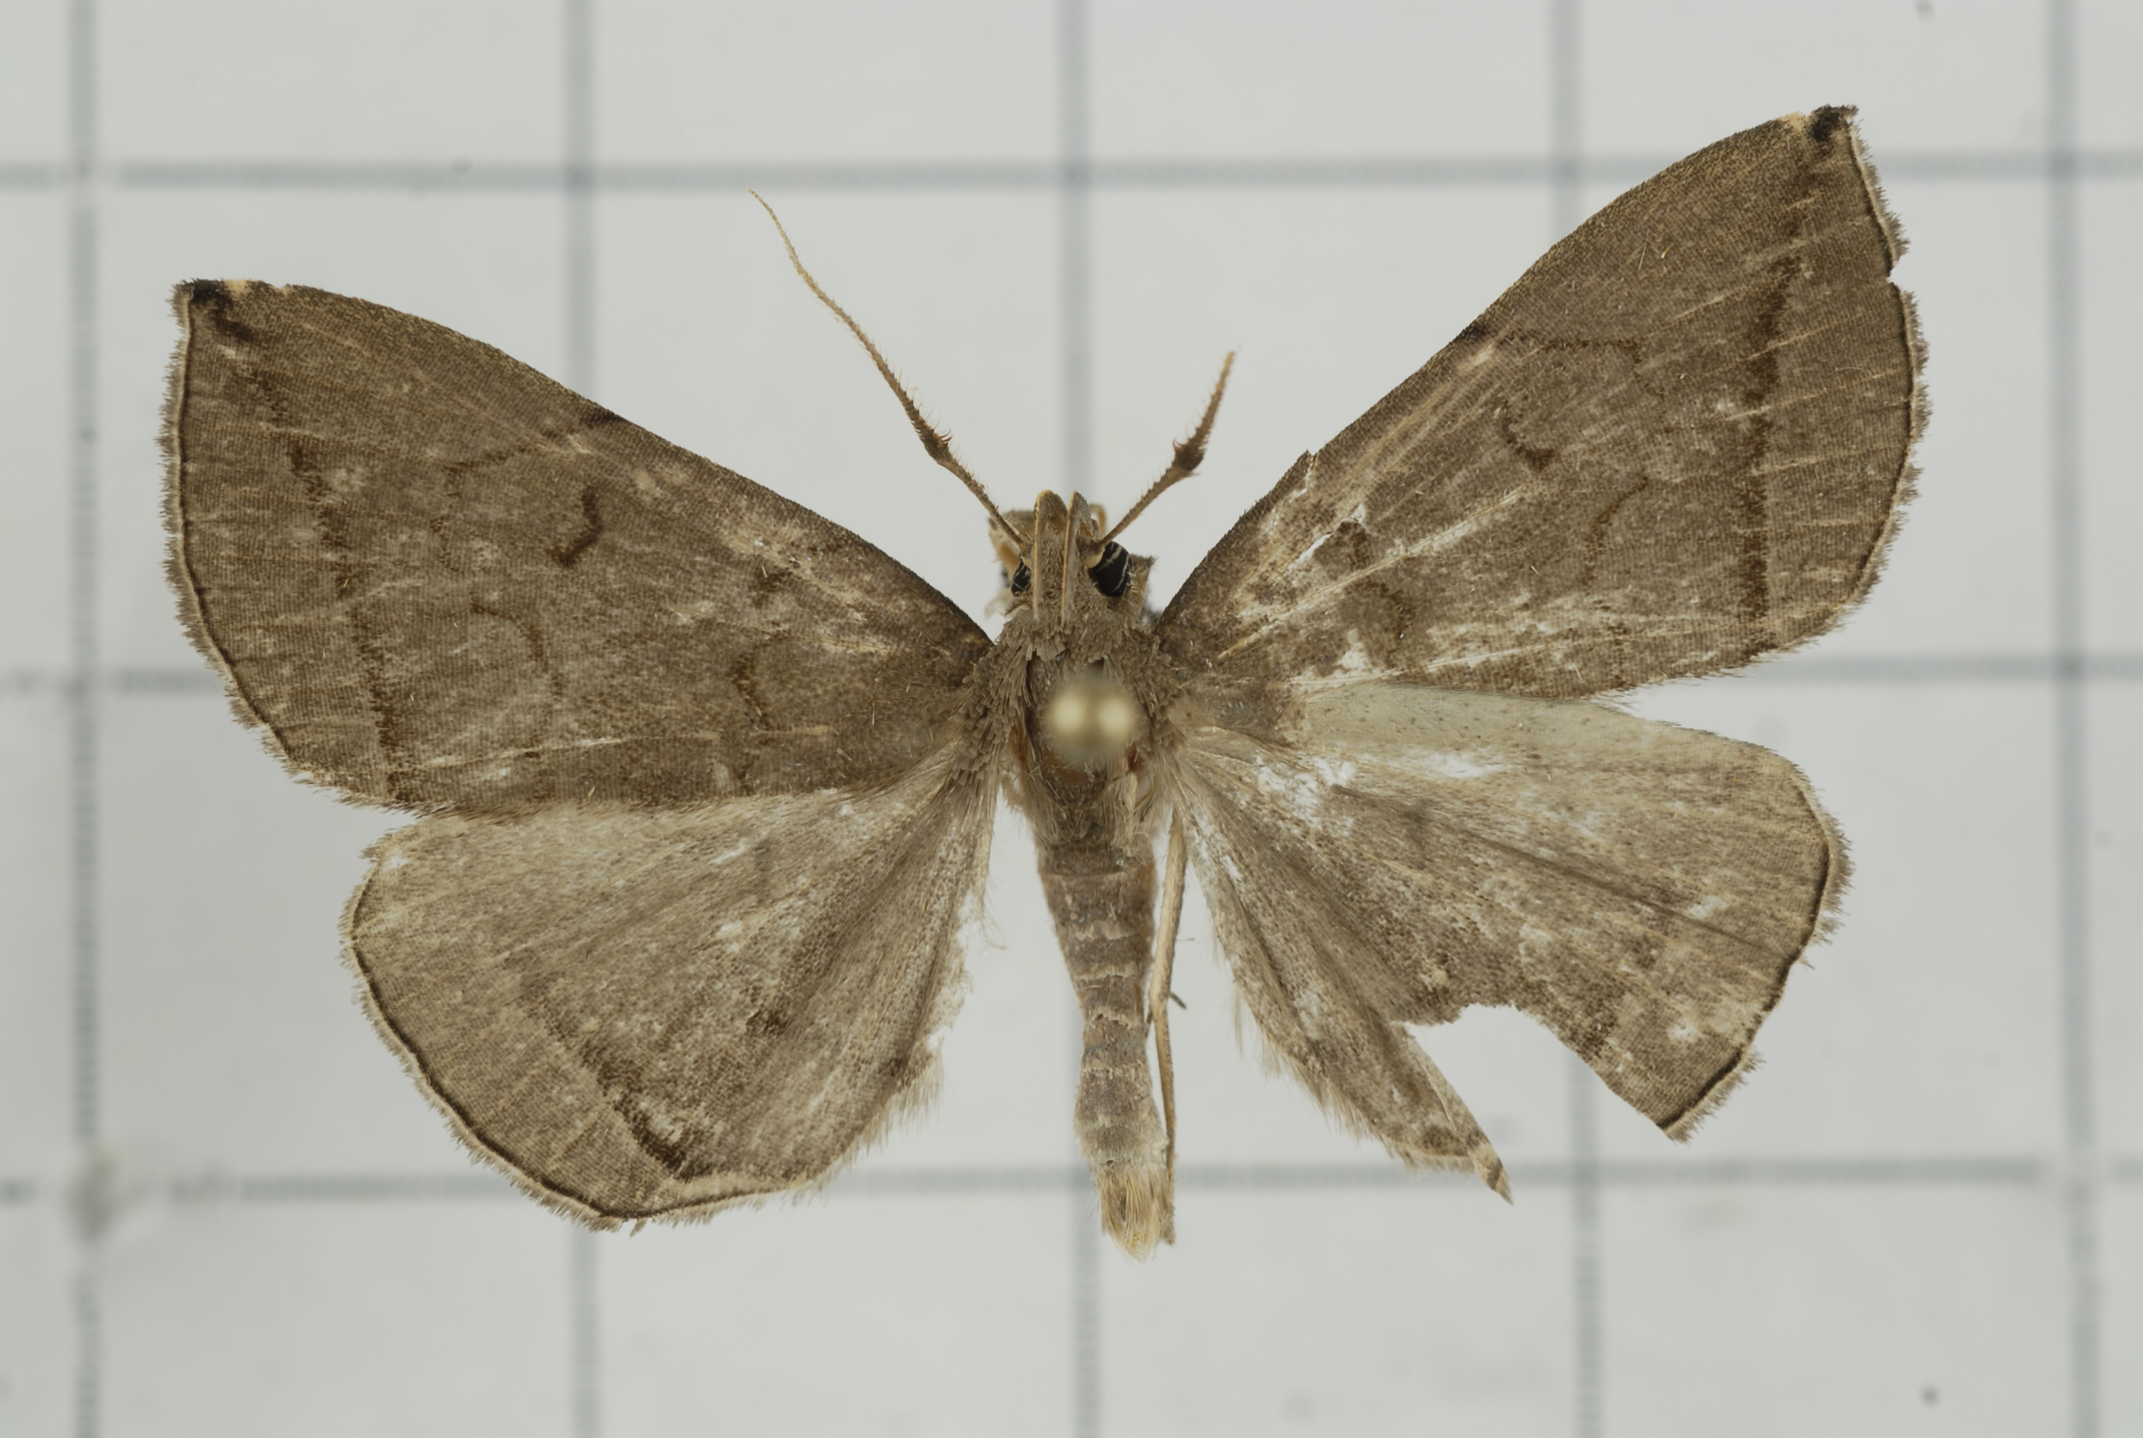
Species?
Treitschkendia subtriplex
